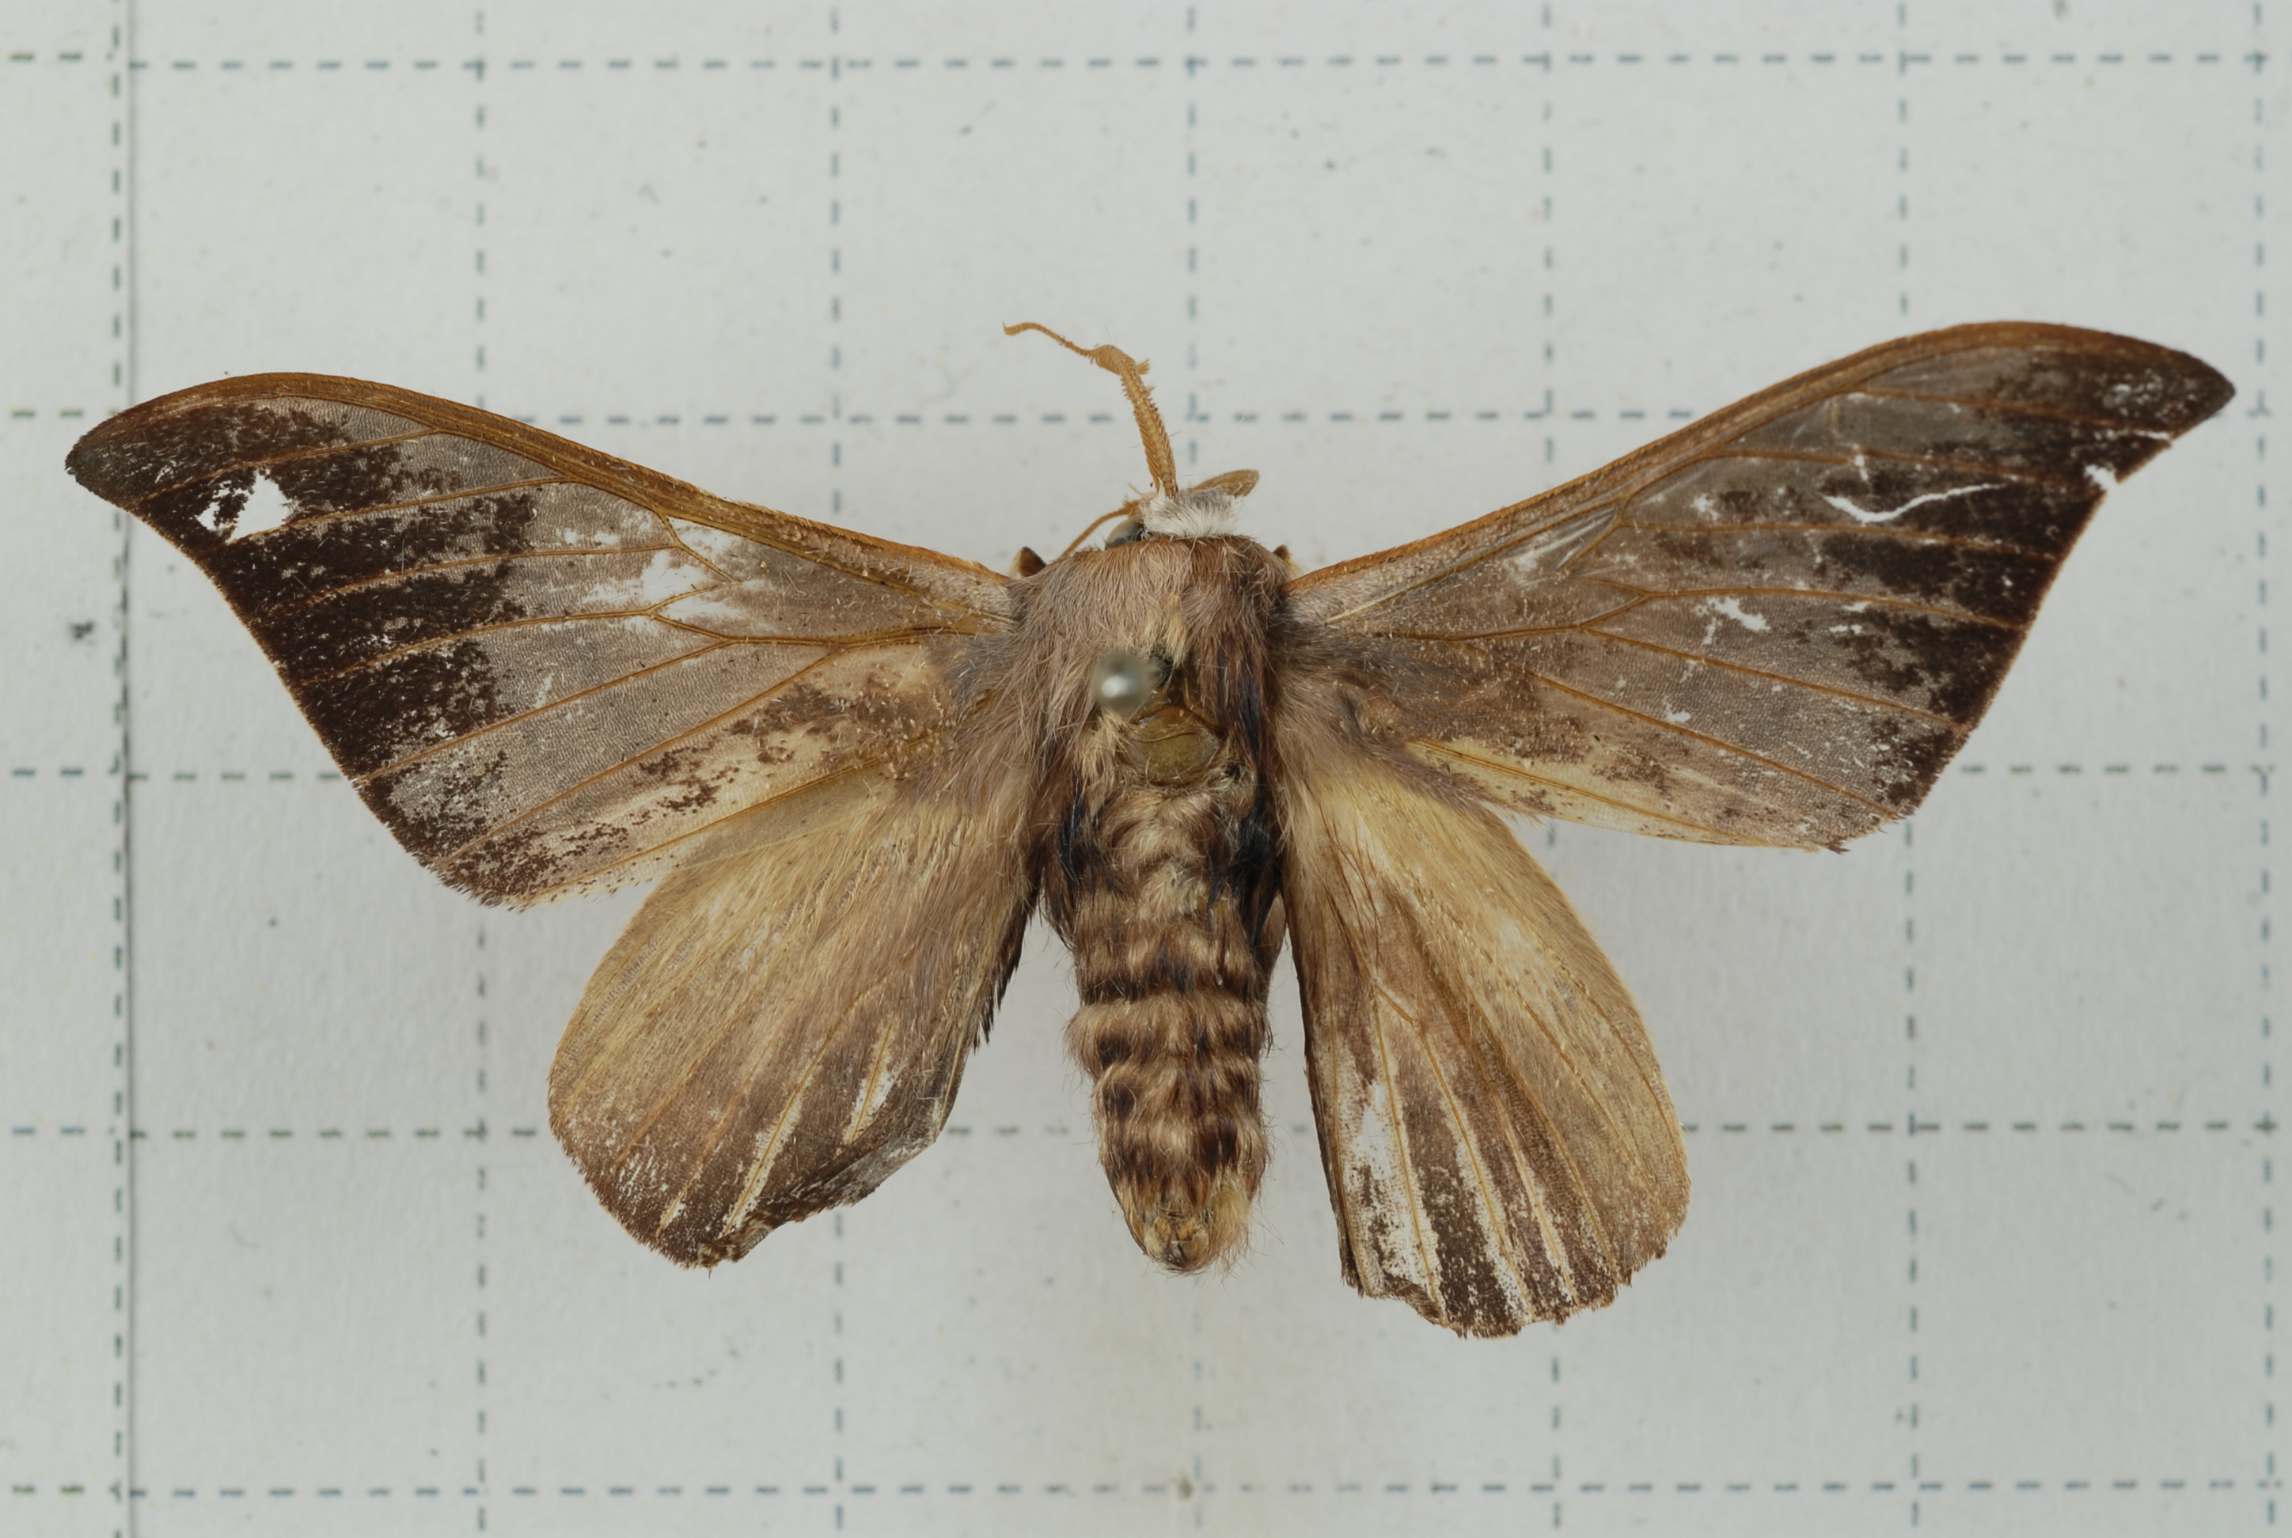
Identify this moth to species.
Smerkata fusca
